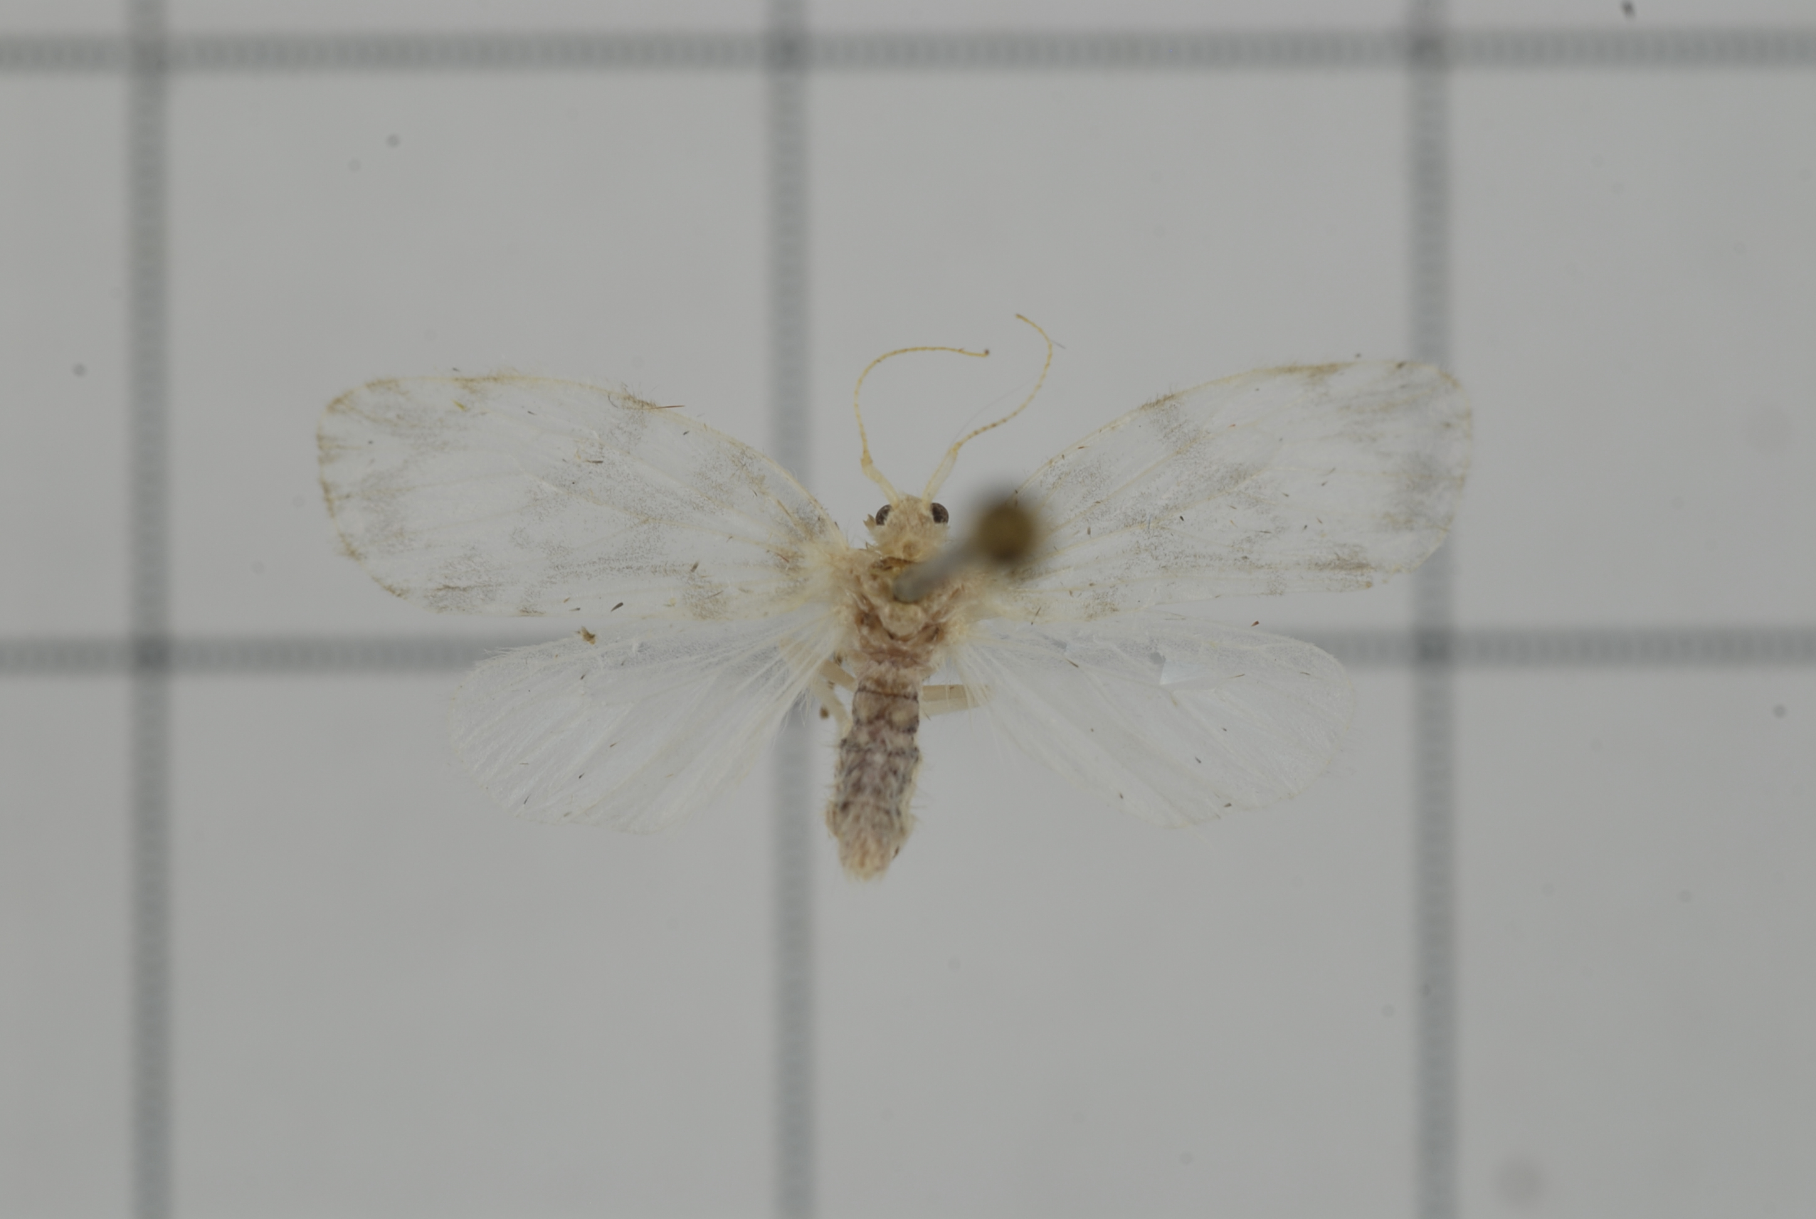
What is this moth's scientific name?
Chamaita hirta
